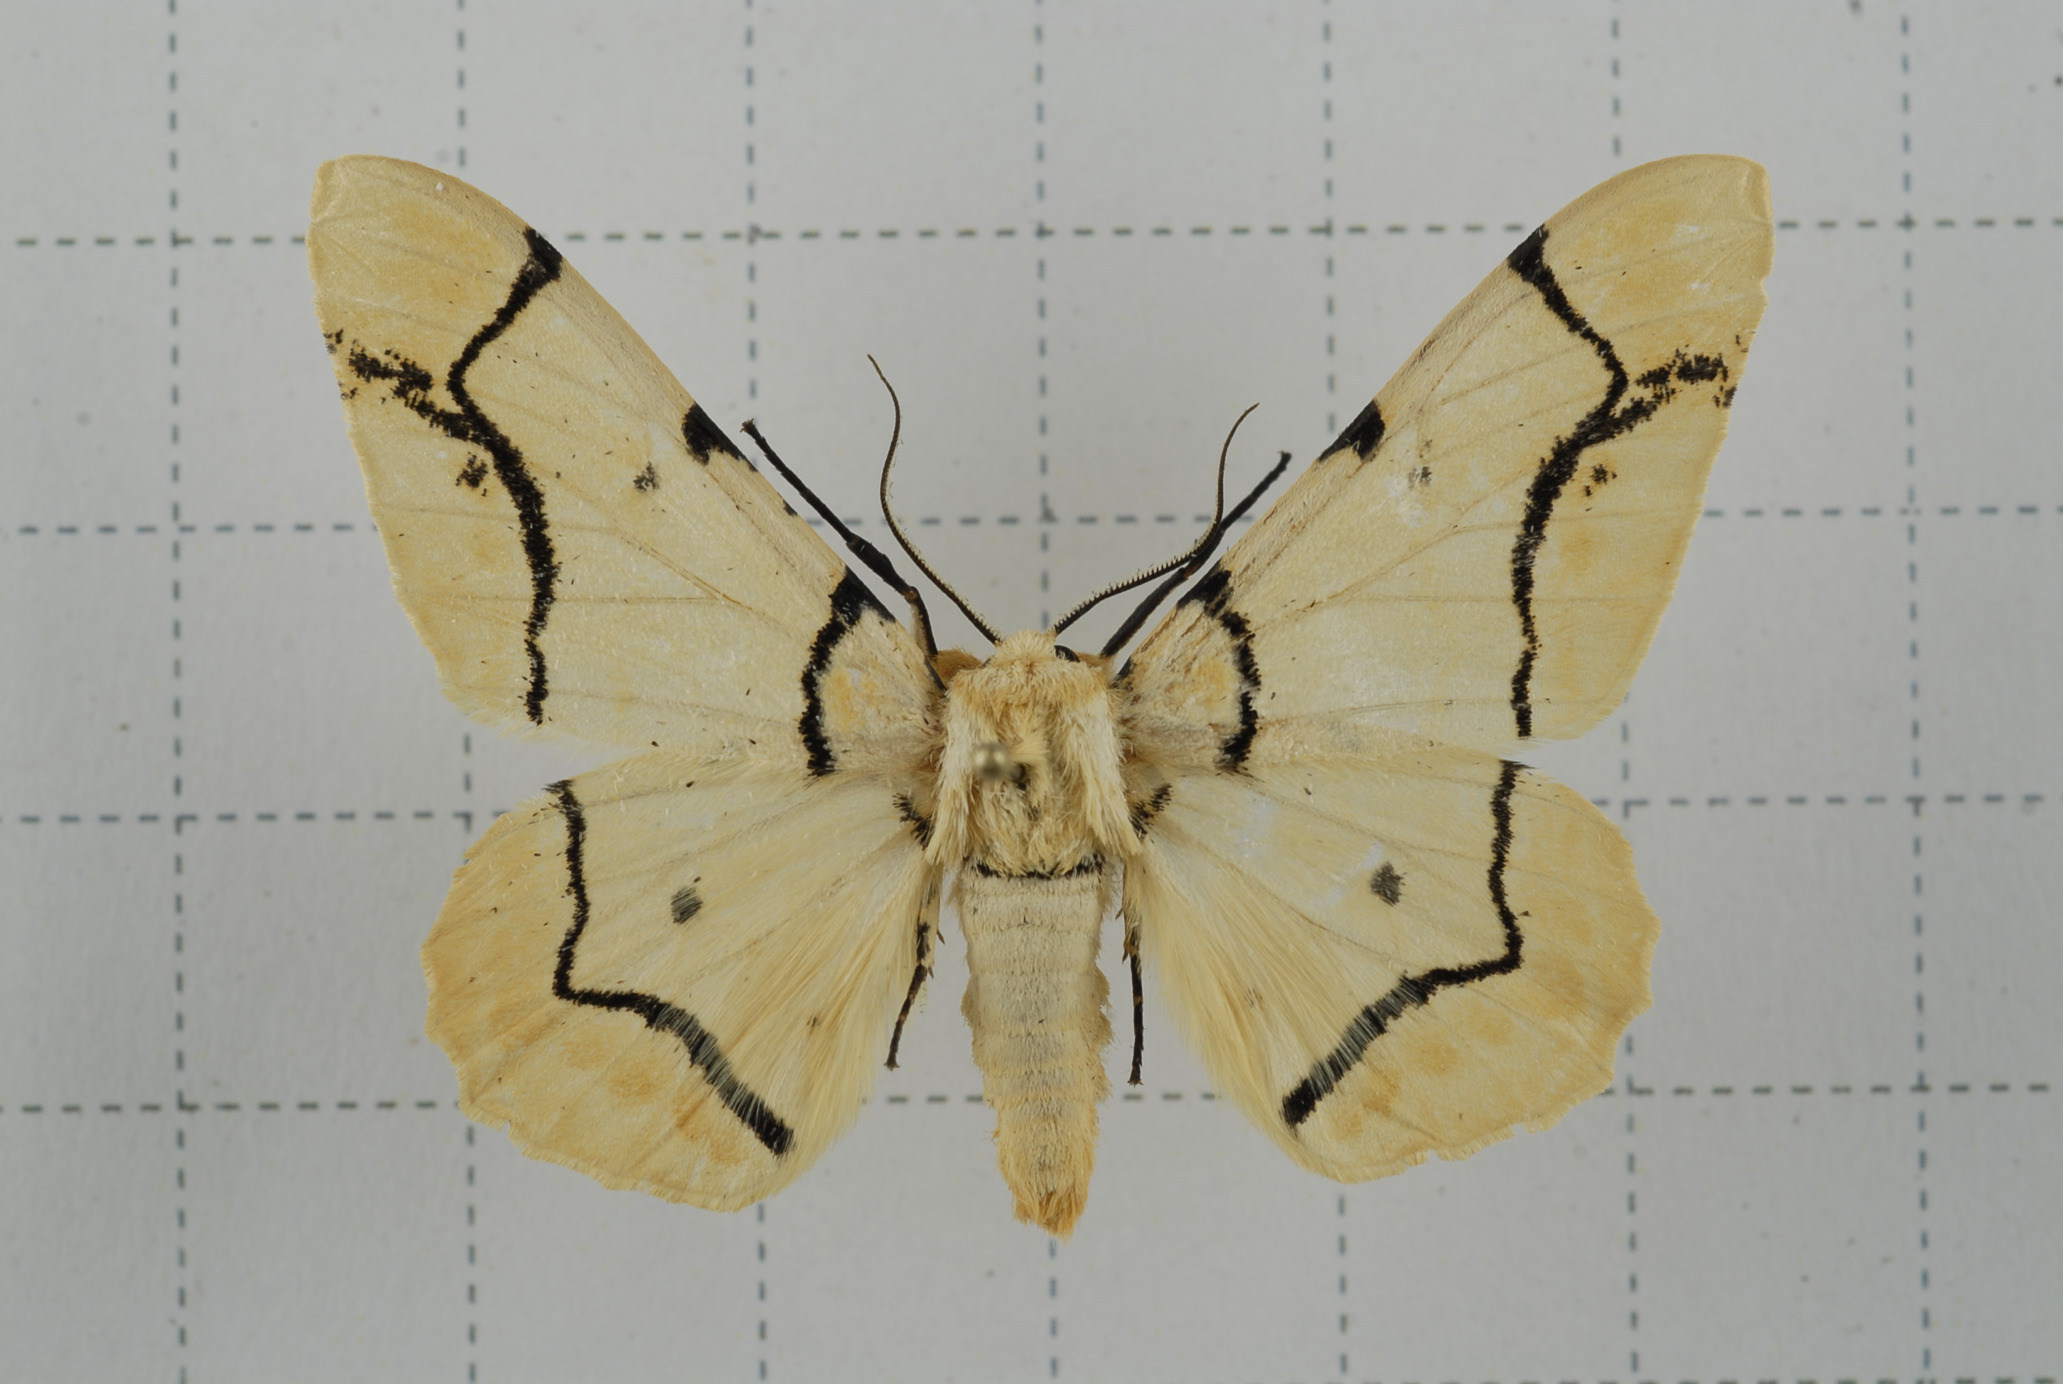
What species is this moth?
Biston perclara
